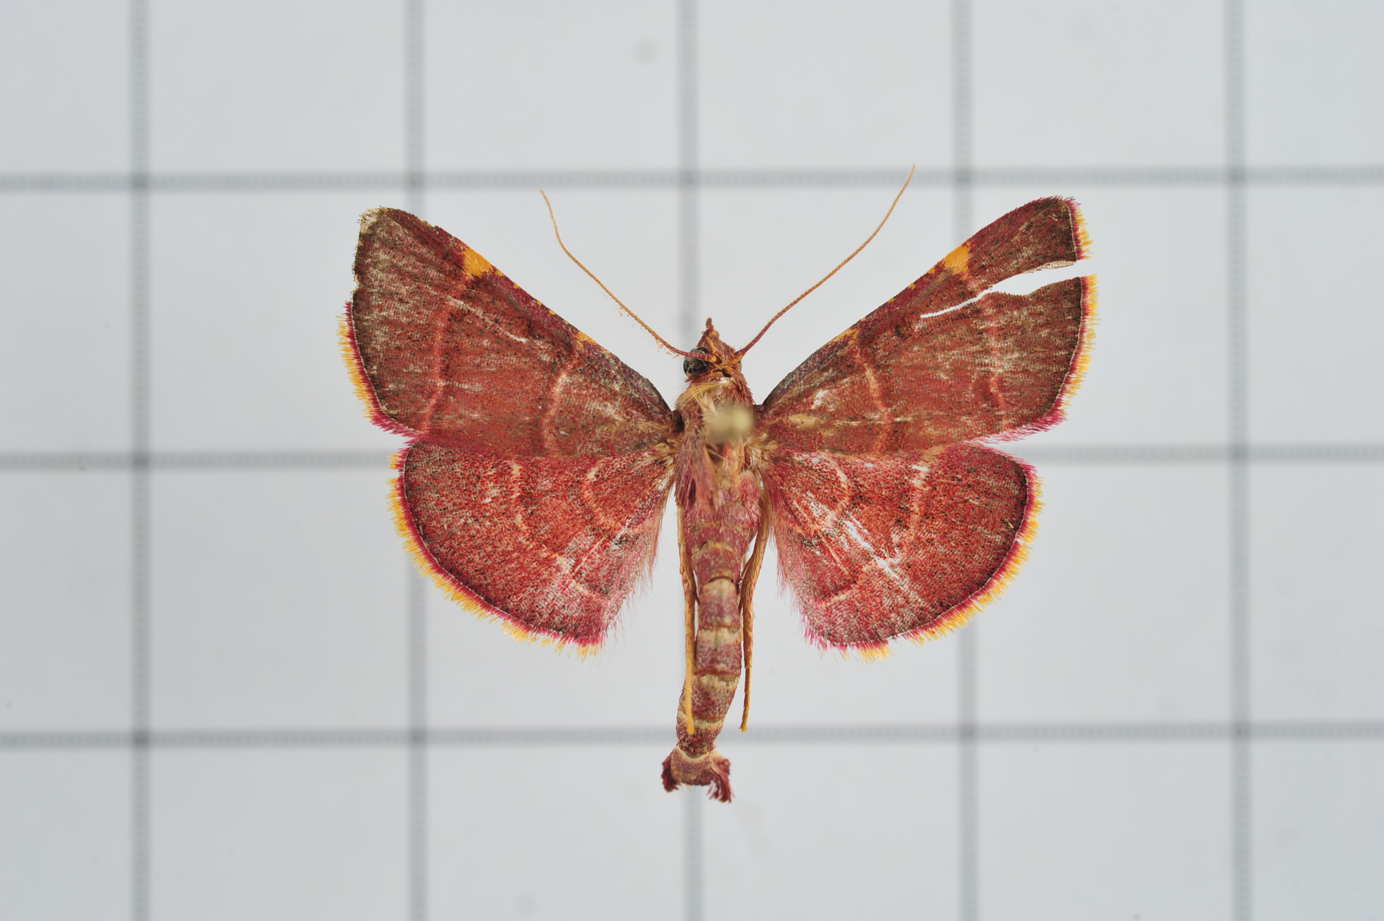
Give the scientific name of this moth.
Herculia pelasgalis
